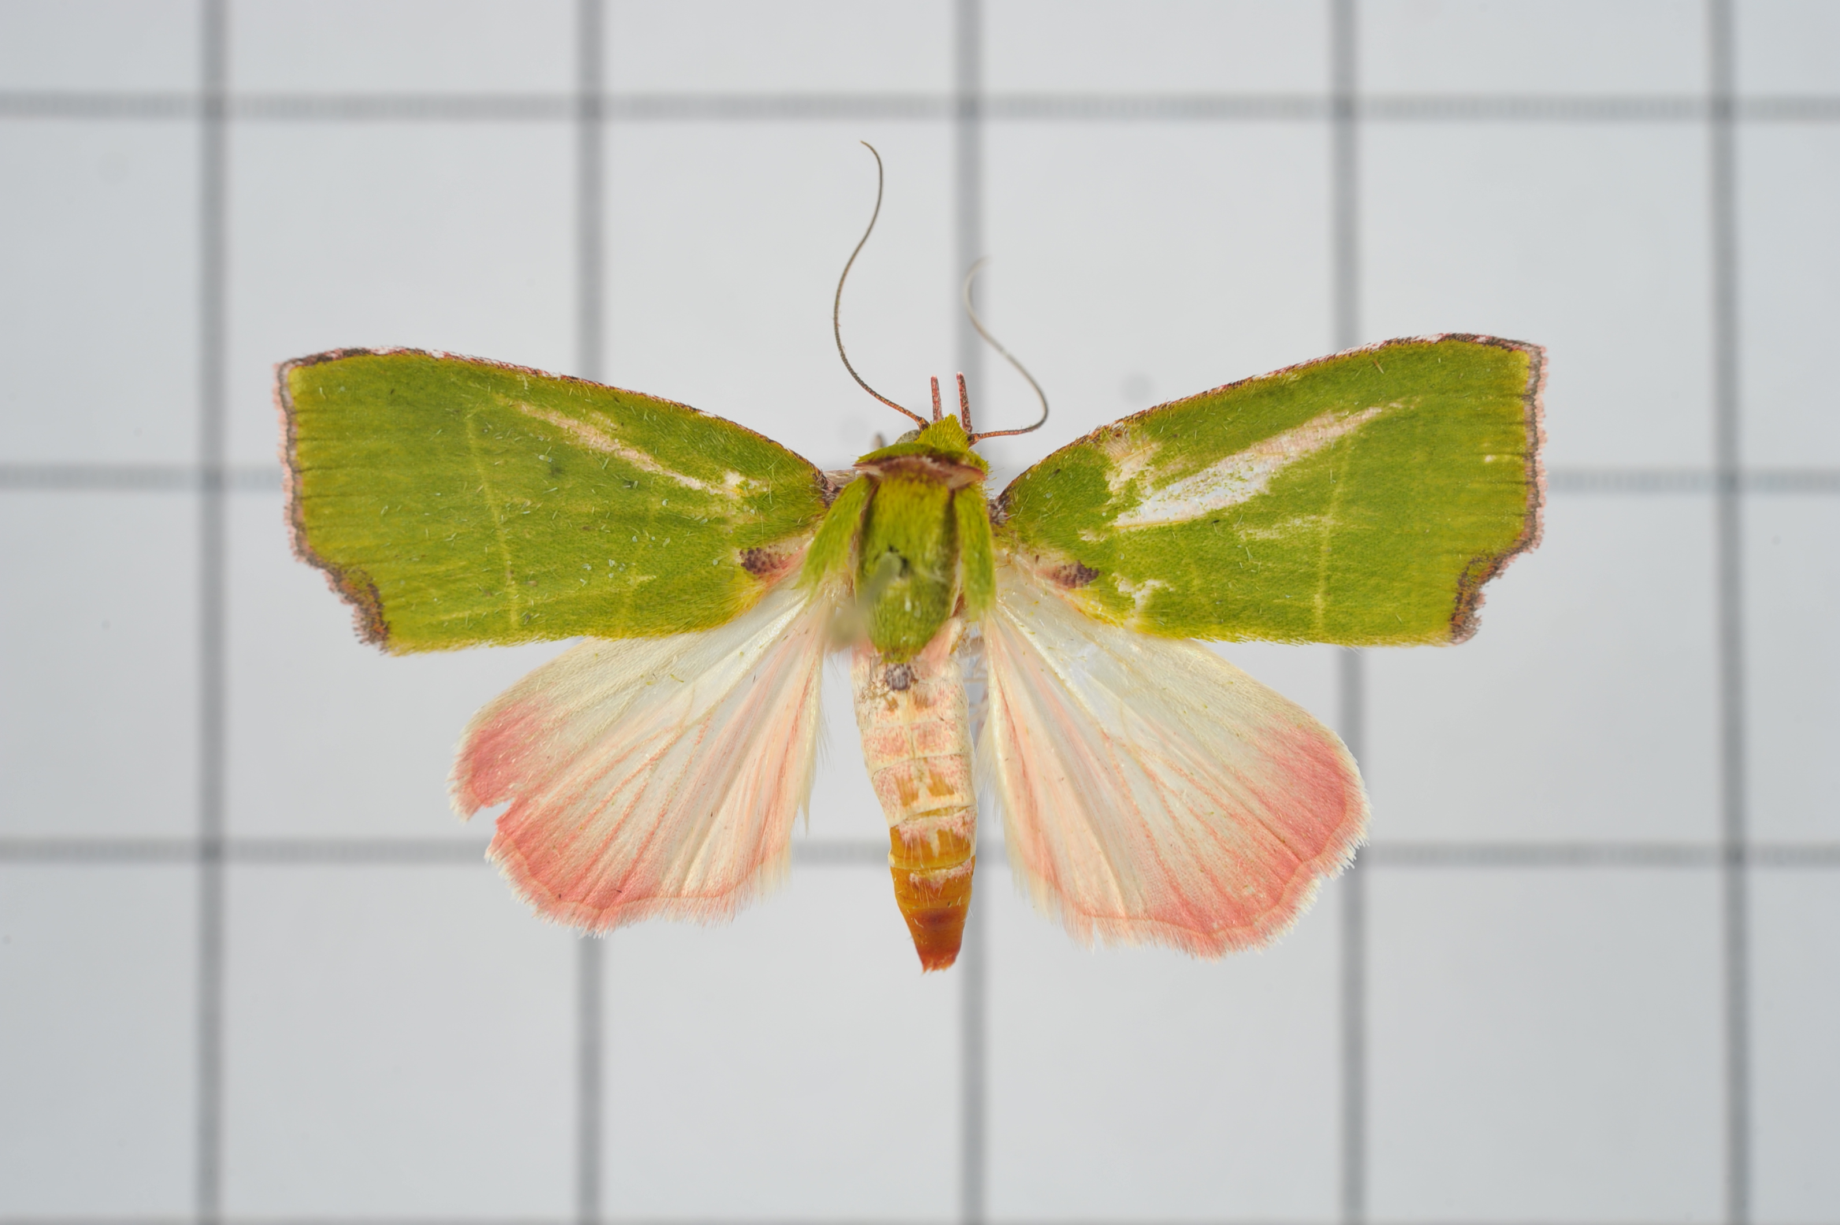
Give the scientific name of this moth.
Paracrama angulata
